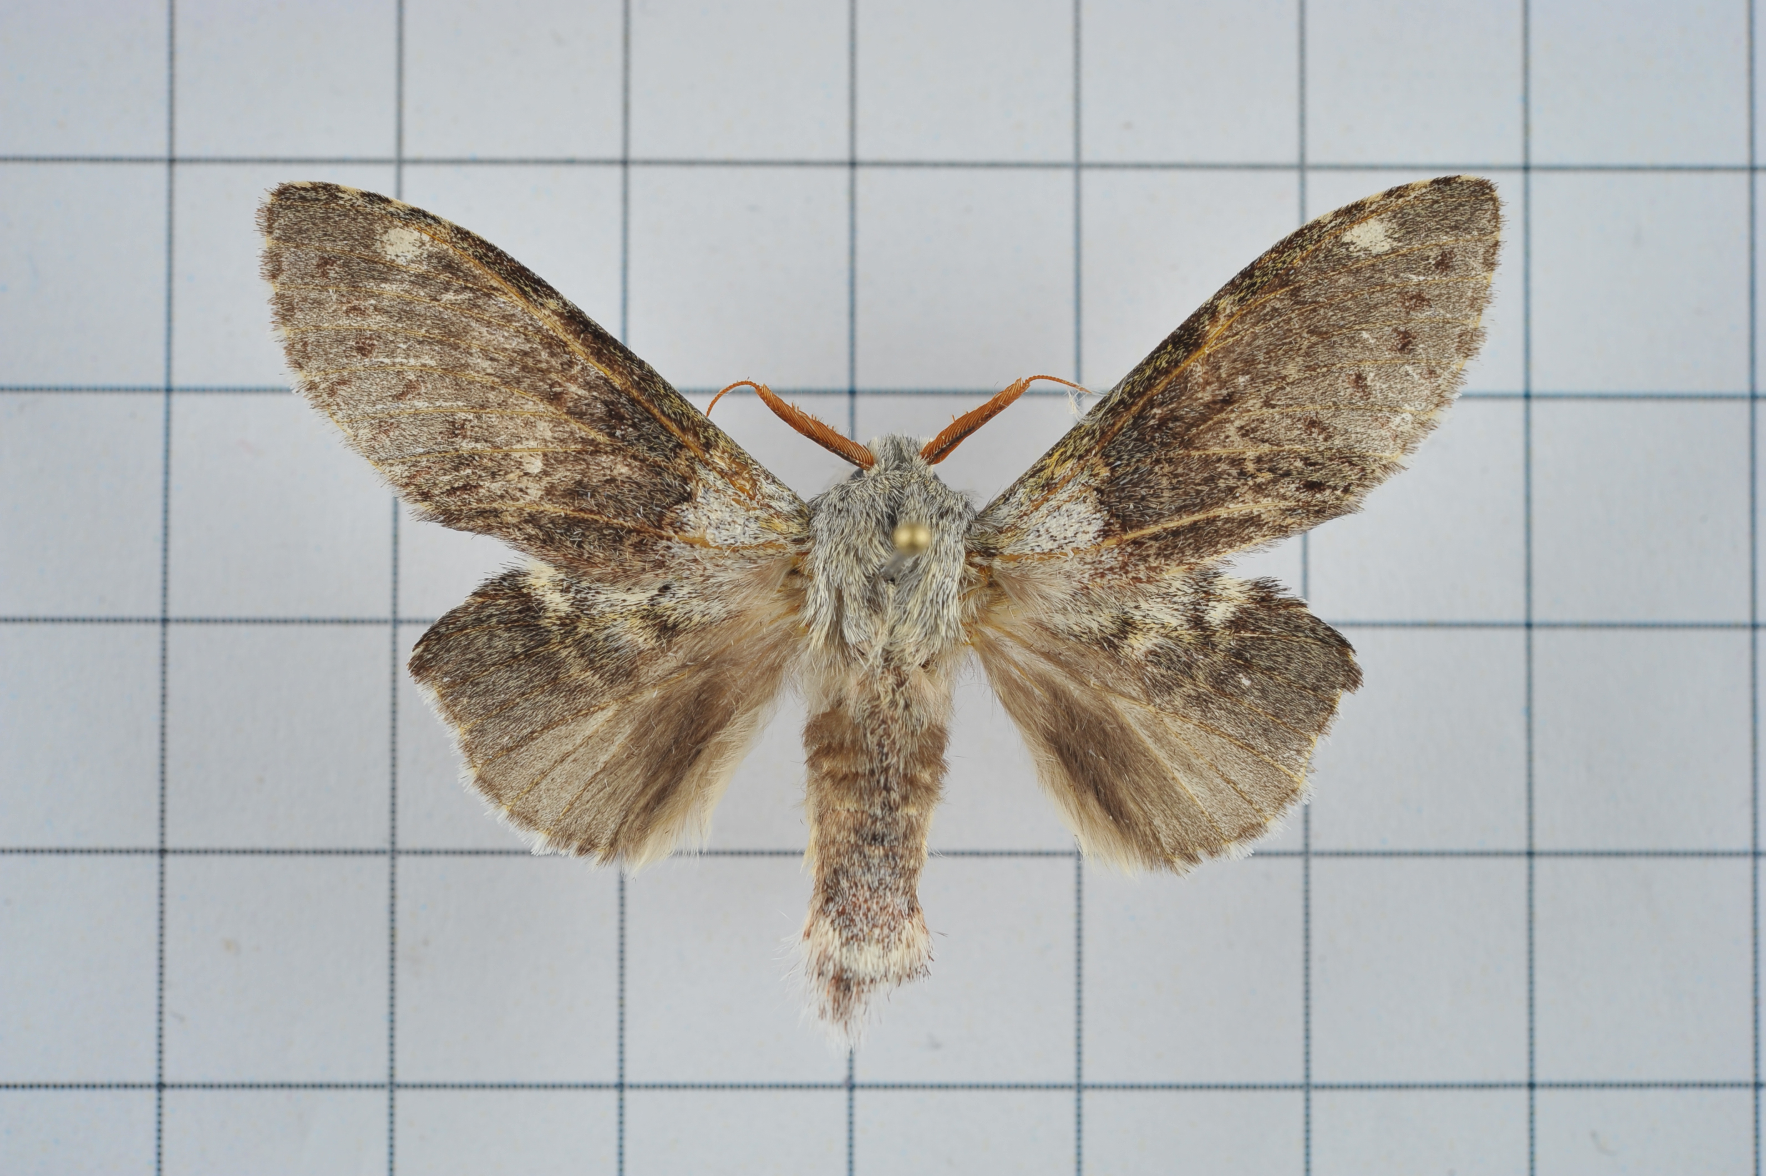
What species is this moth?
Stauropus teikichiana teikichiana
